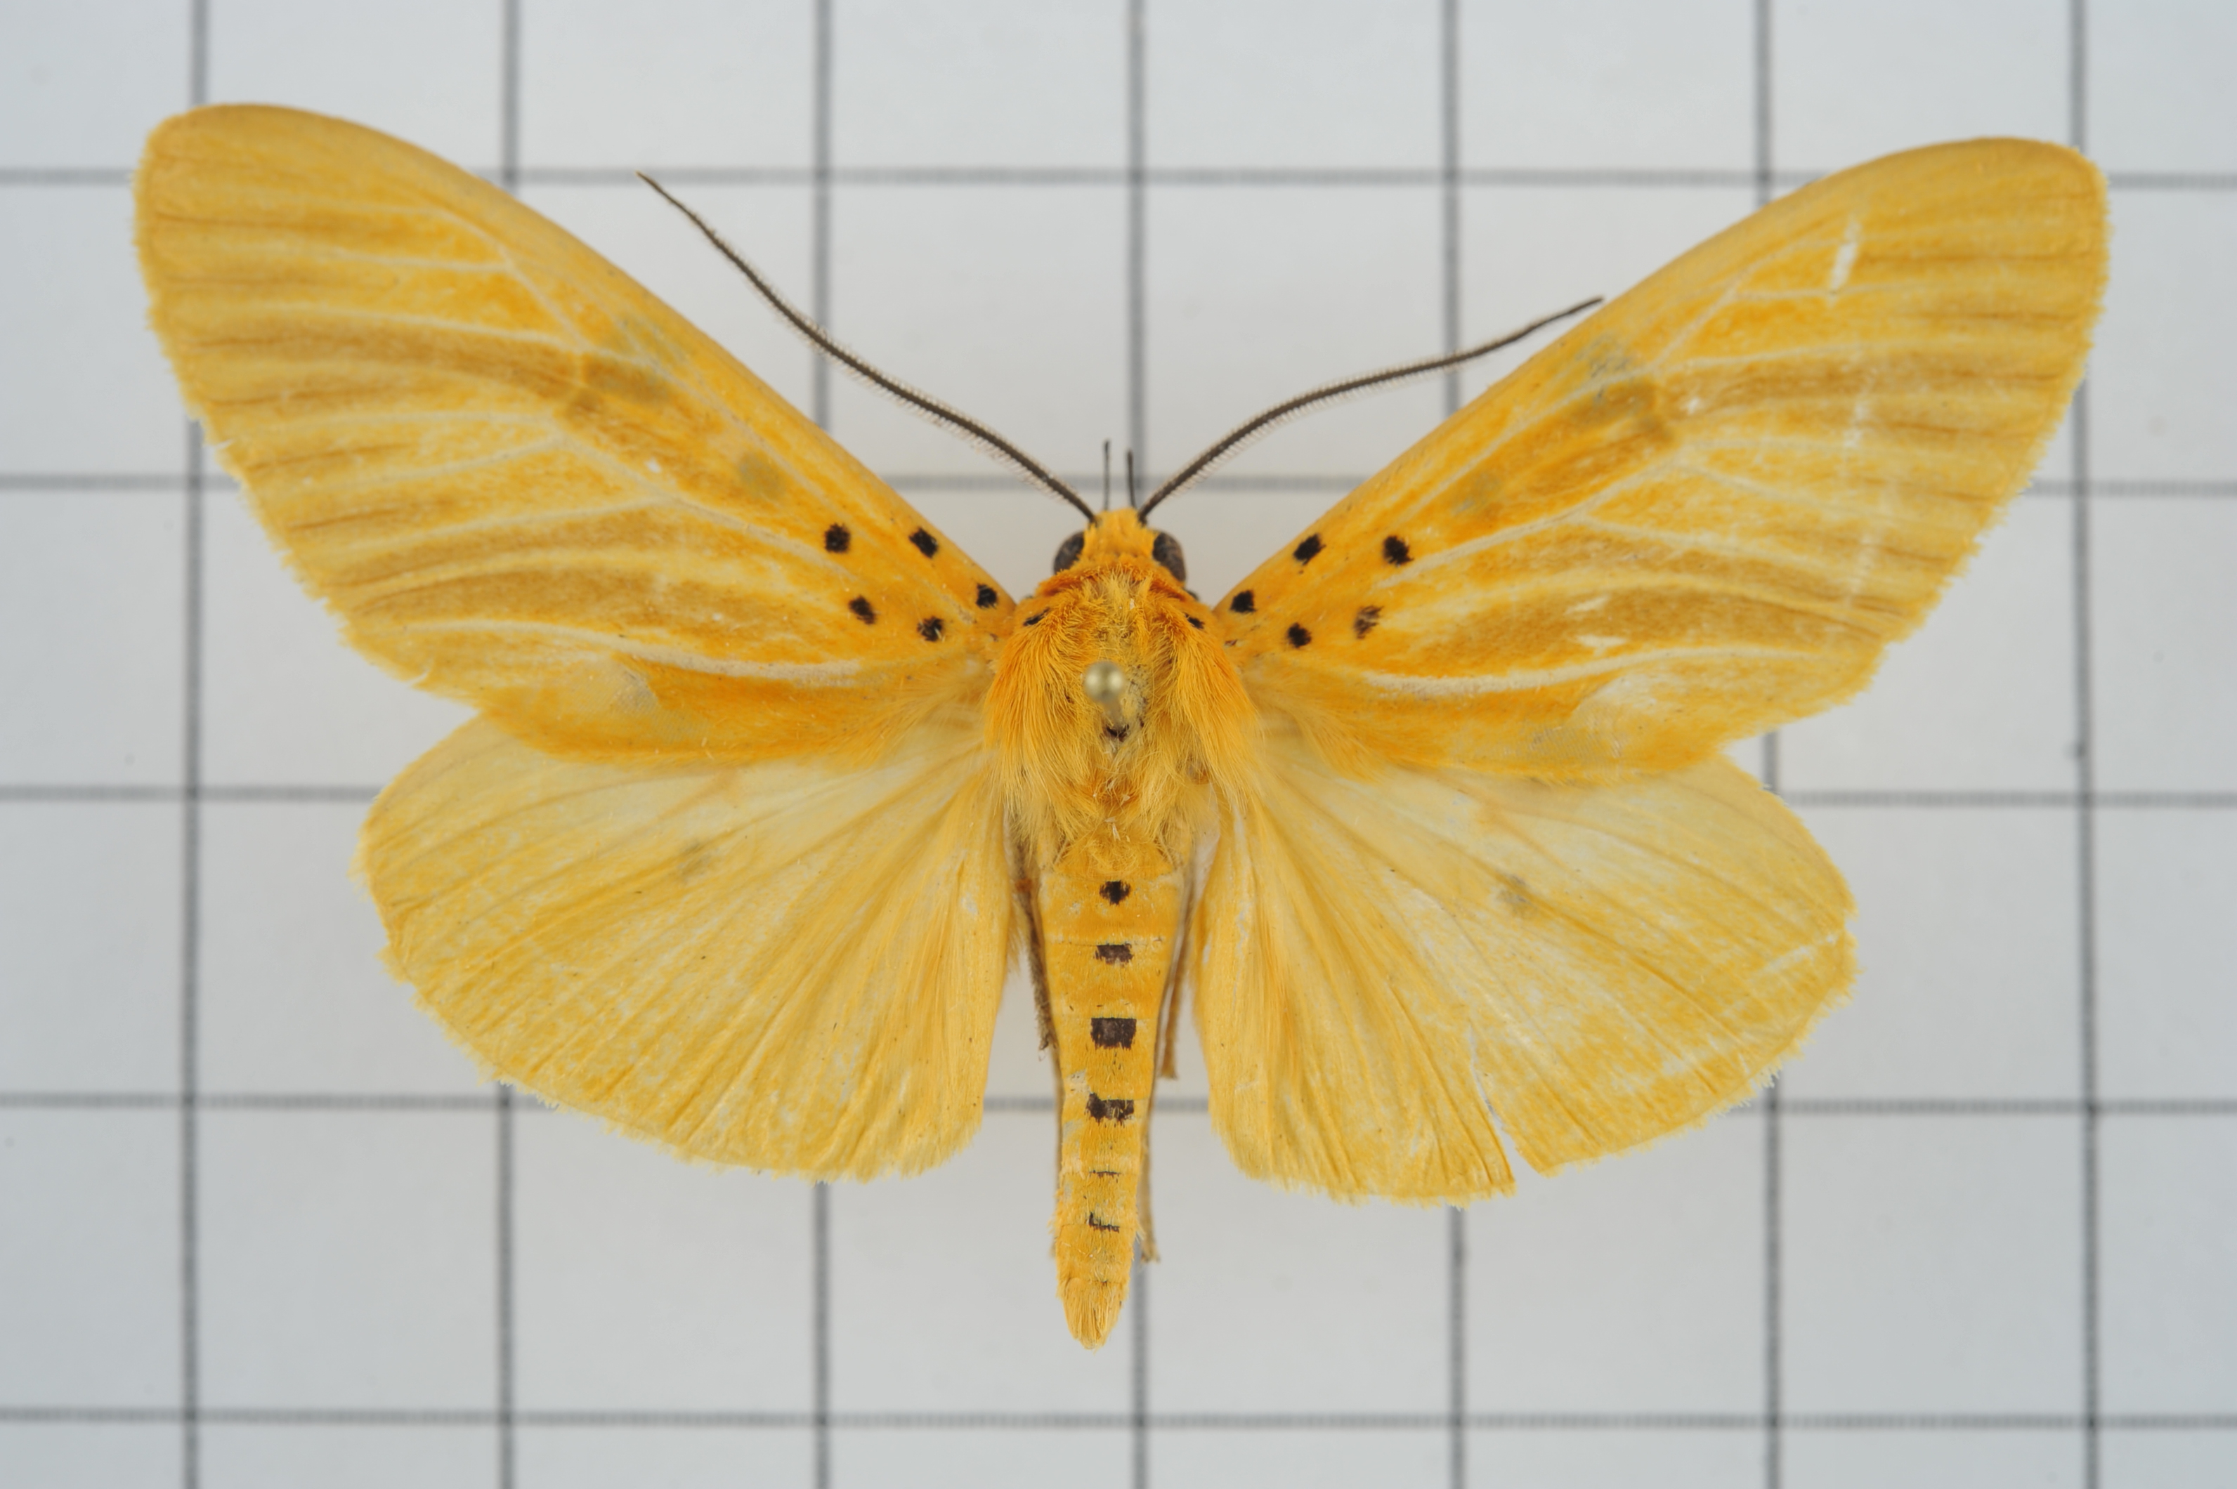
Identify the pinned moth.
Asota egens confinis
